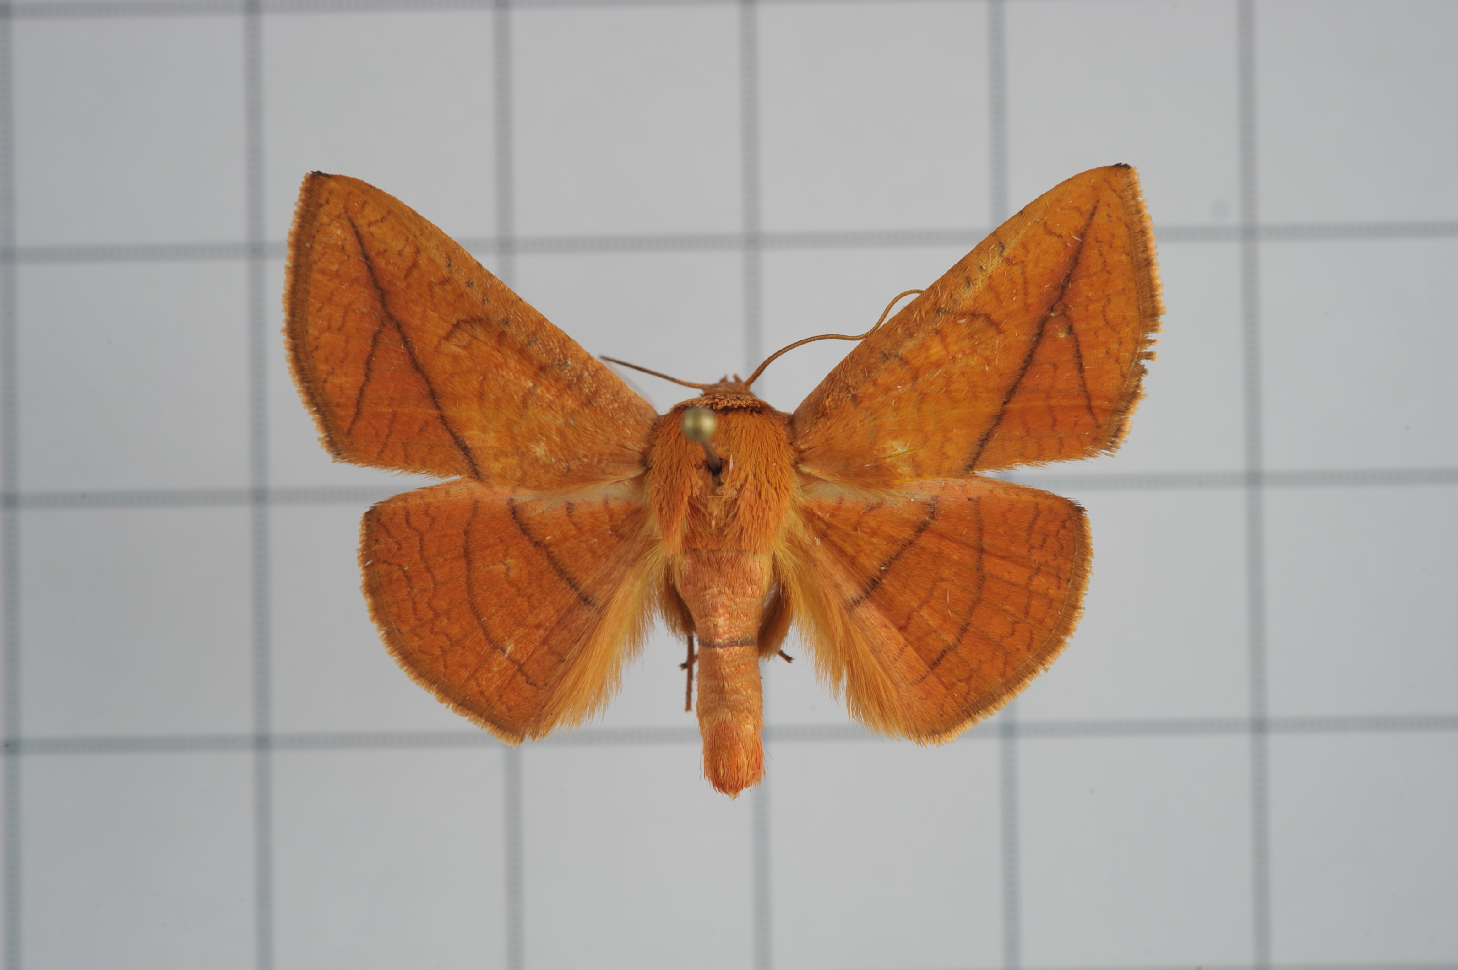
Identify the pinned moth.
Sonagara strigipennis
